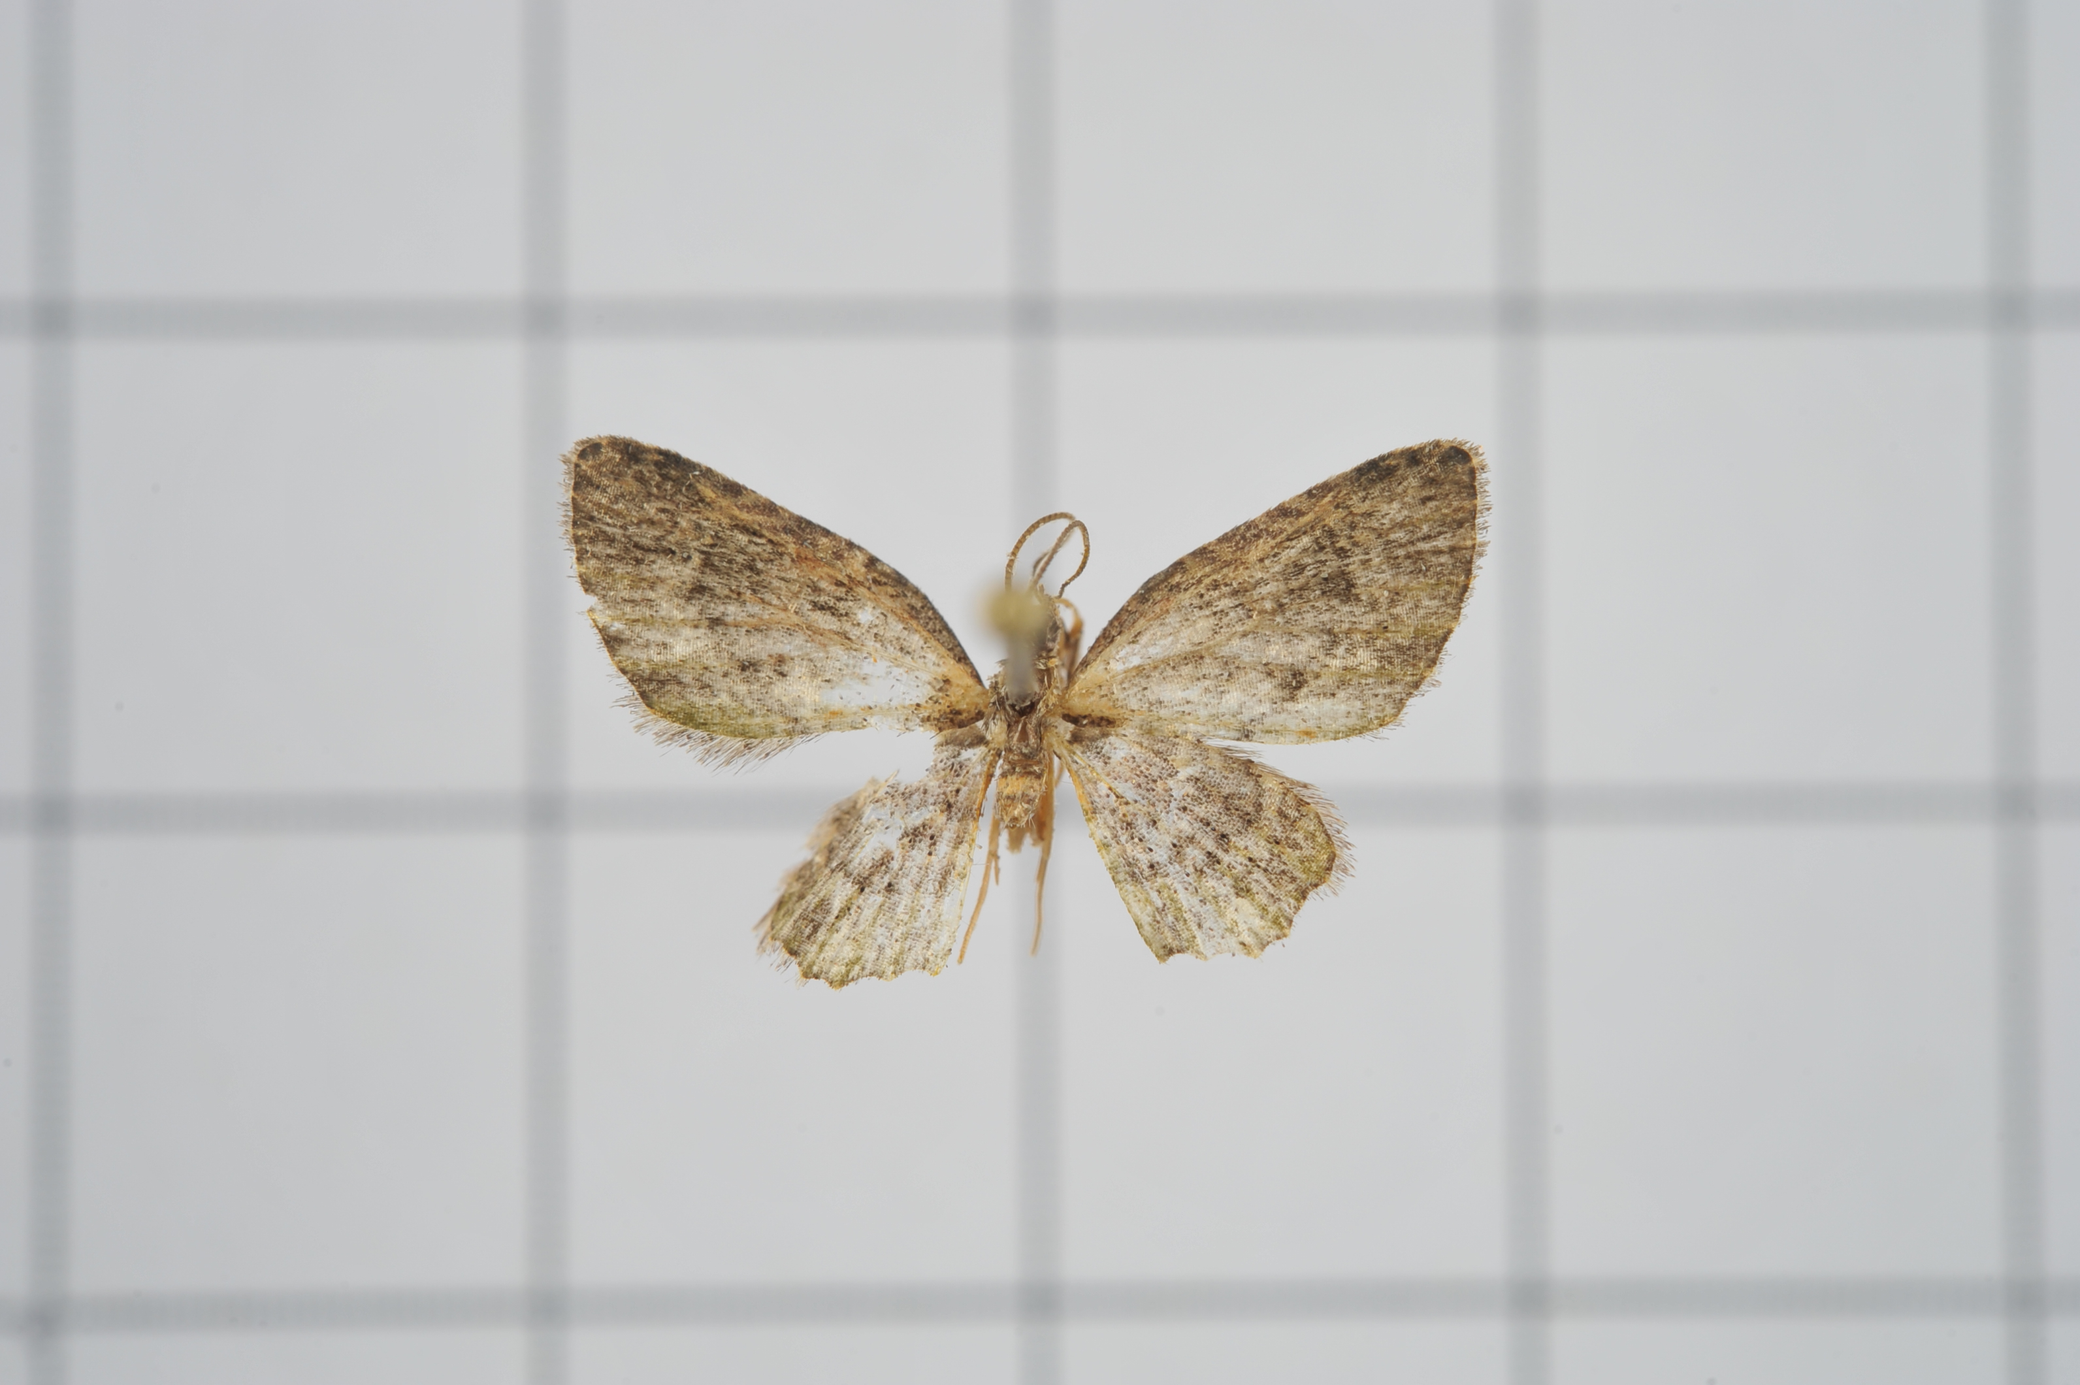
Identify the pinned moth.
Axinoptera anticostalis
